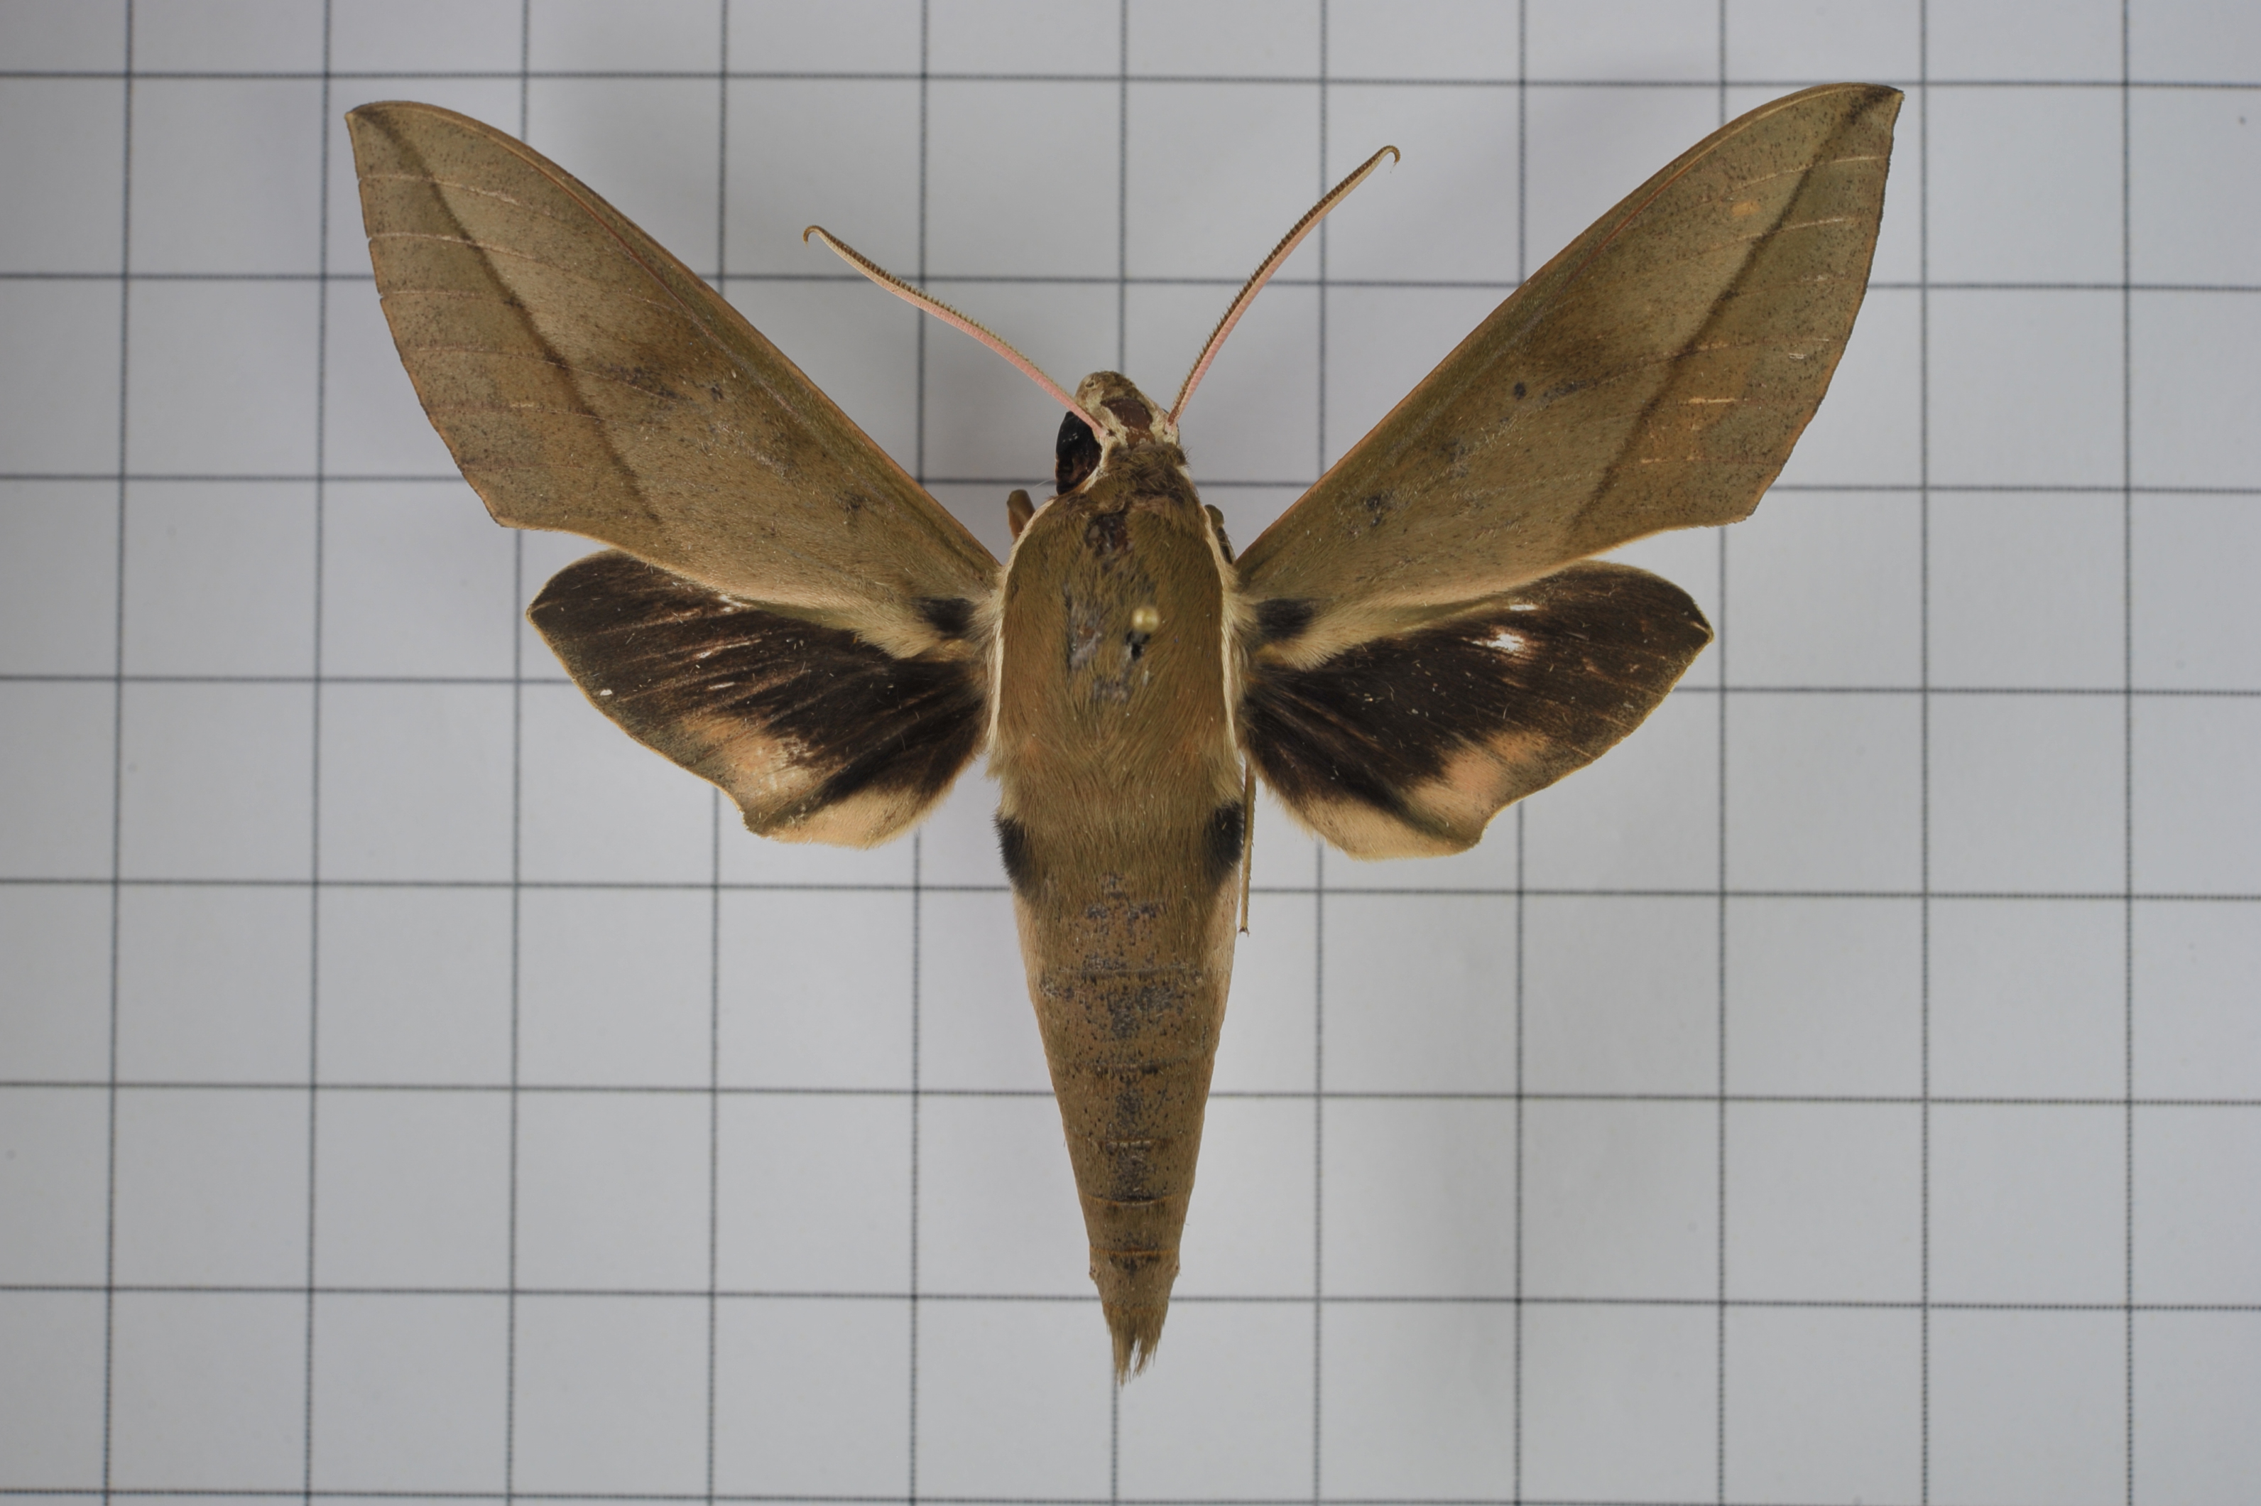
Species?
Theretra tibetiana
